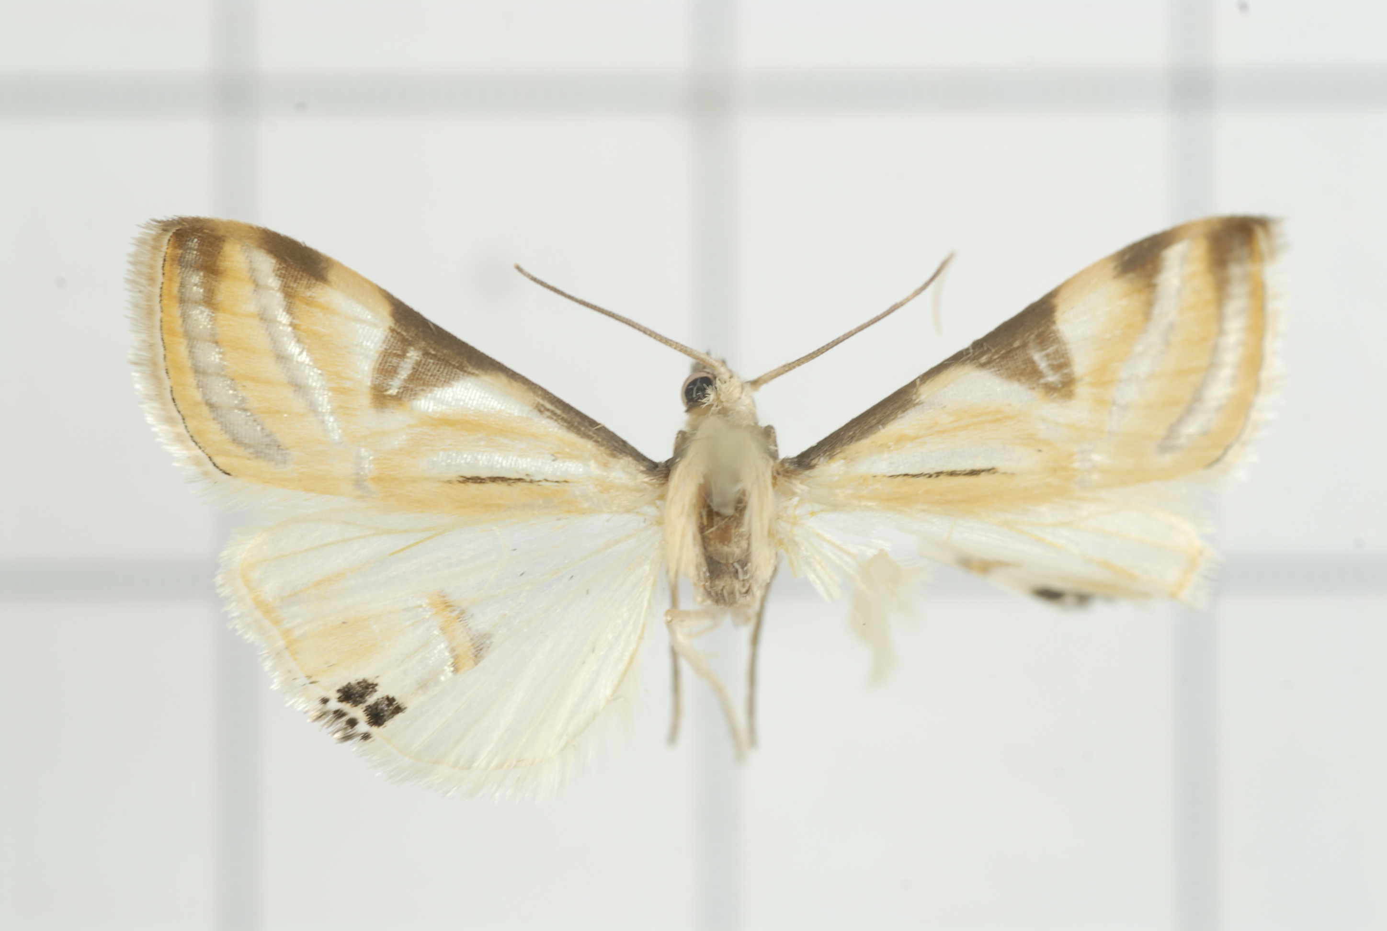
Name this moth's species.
Talanga sexpunctalis
